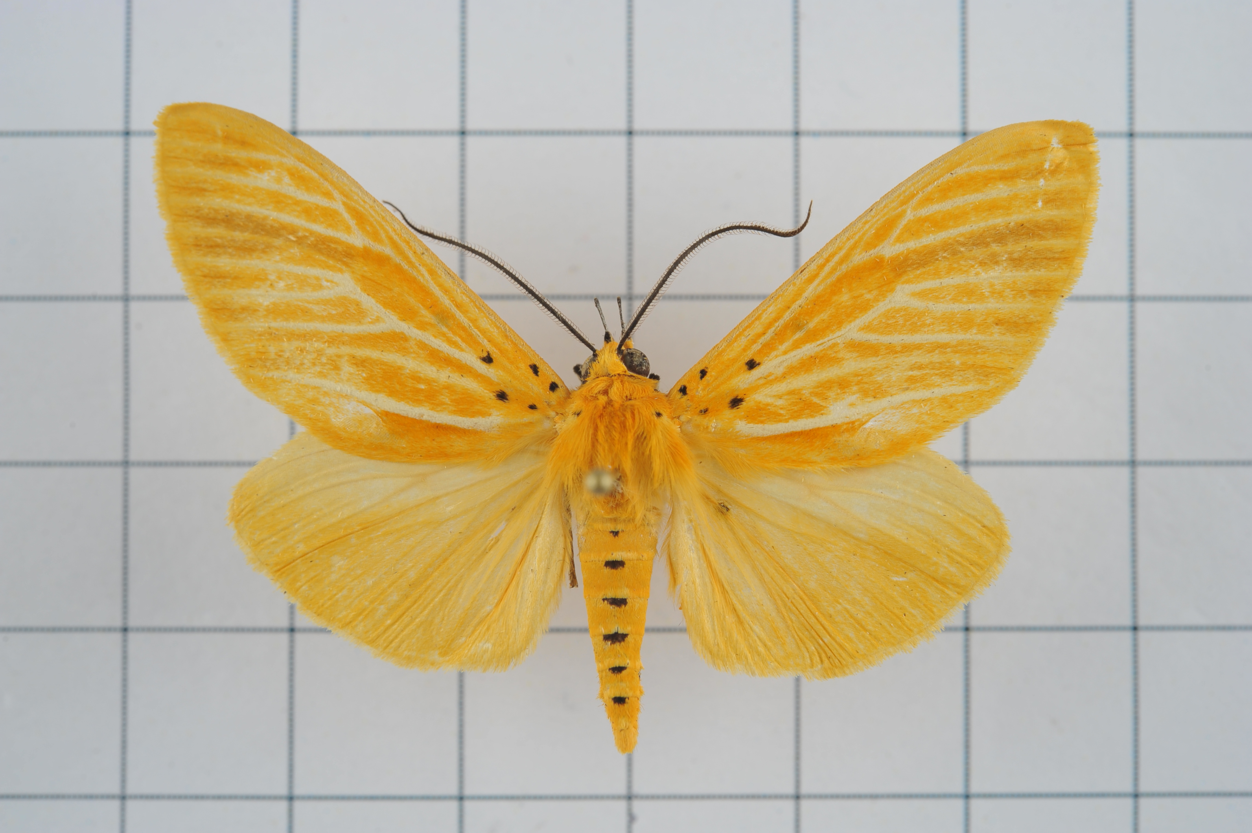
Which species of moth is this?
Asota egens confinis
